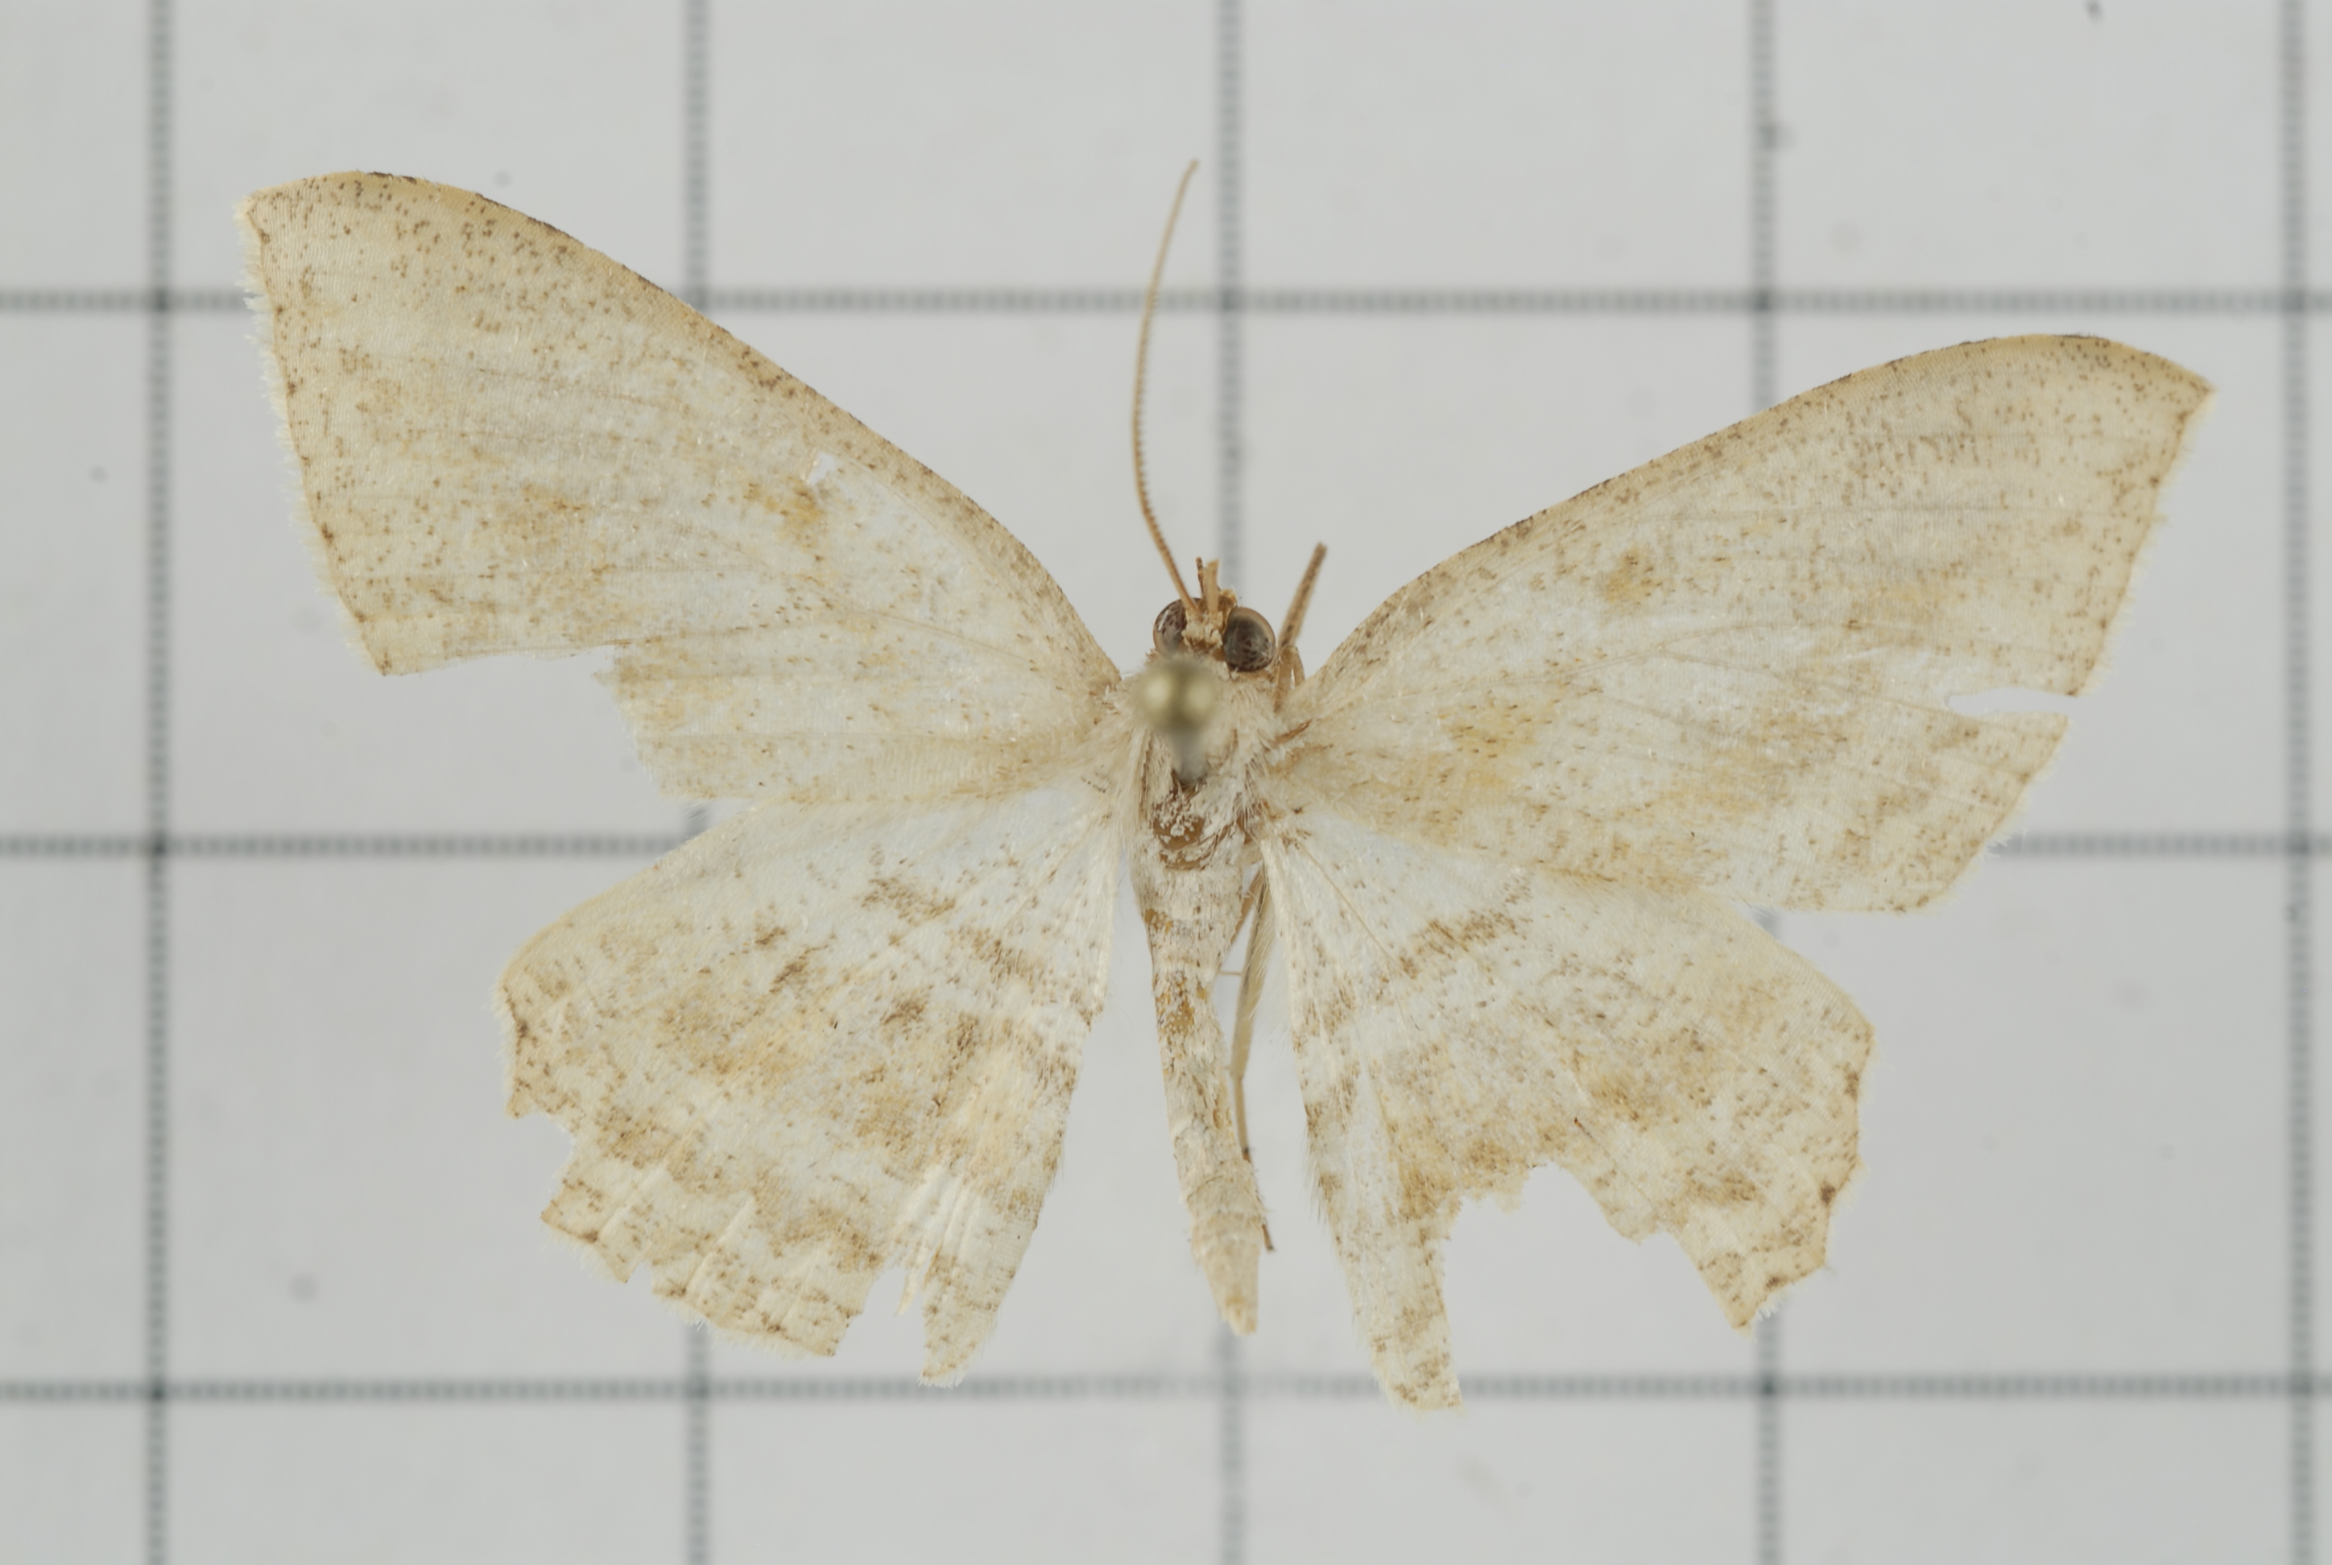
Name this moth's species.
Calletaera obliquata
